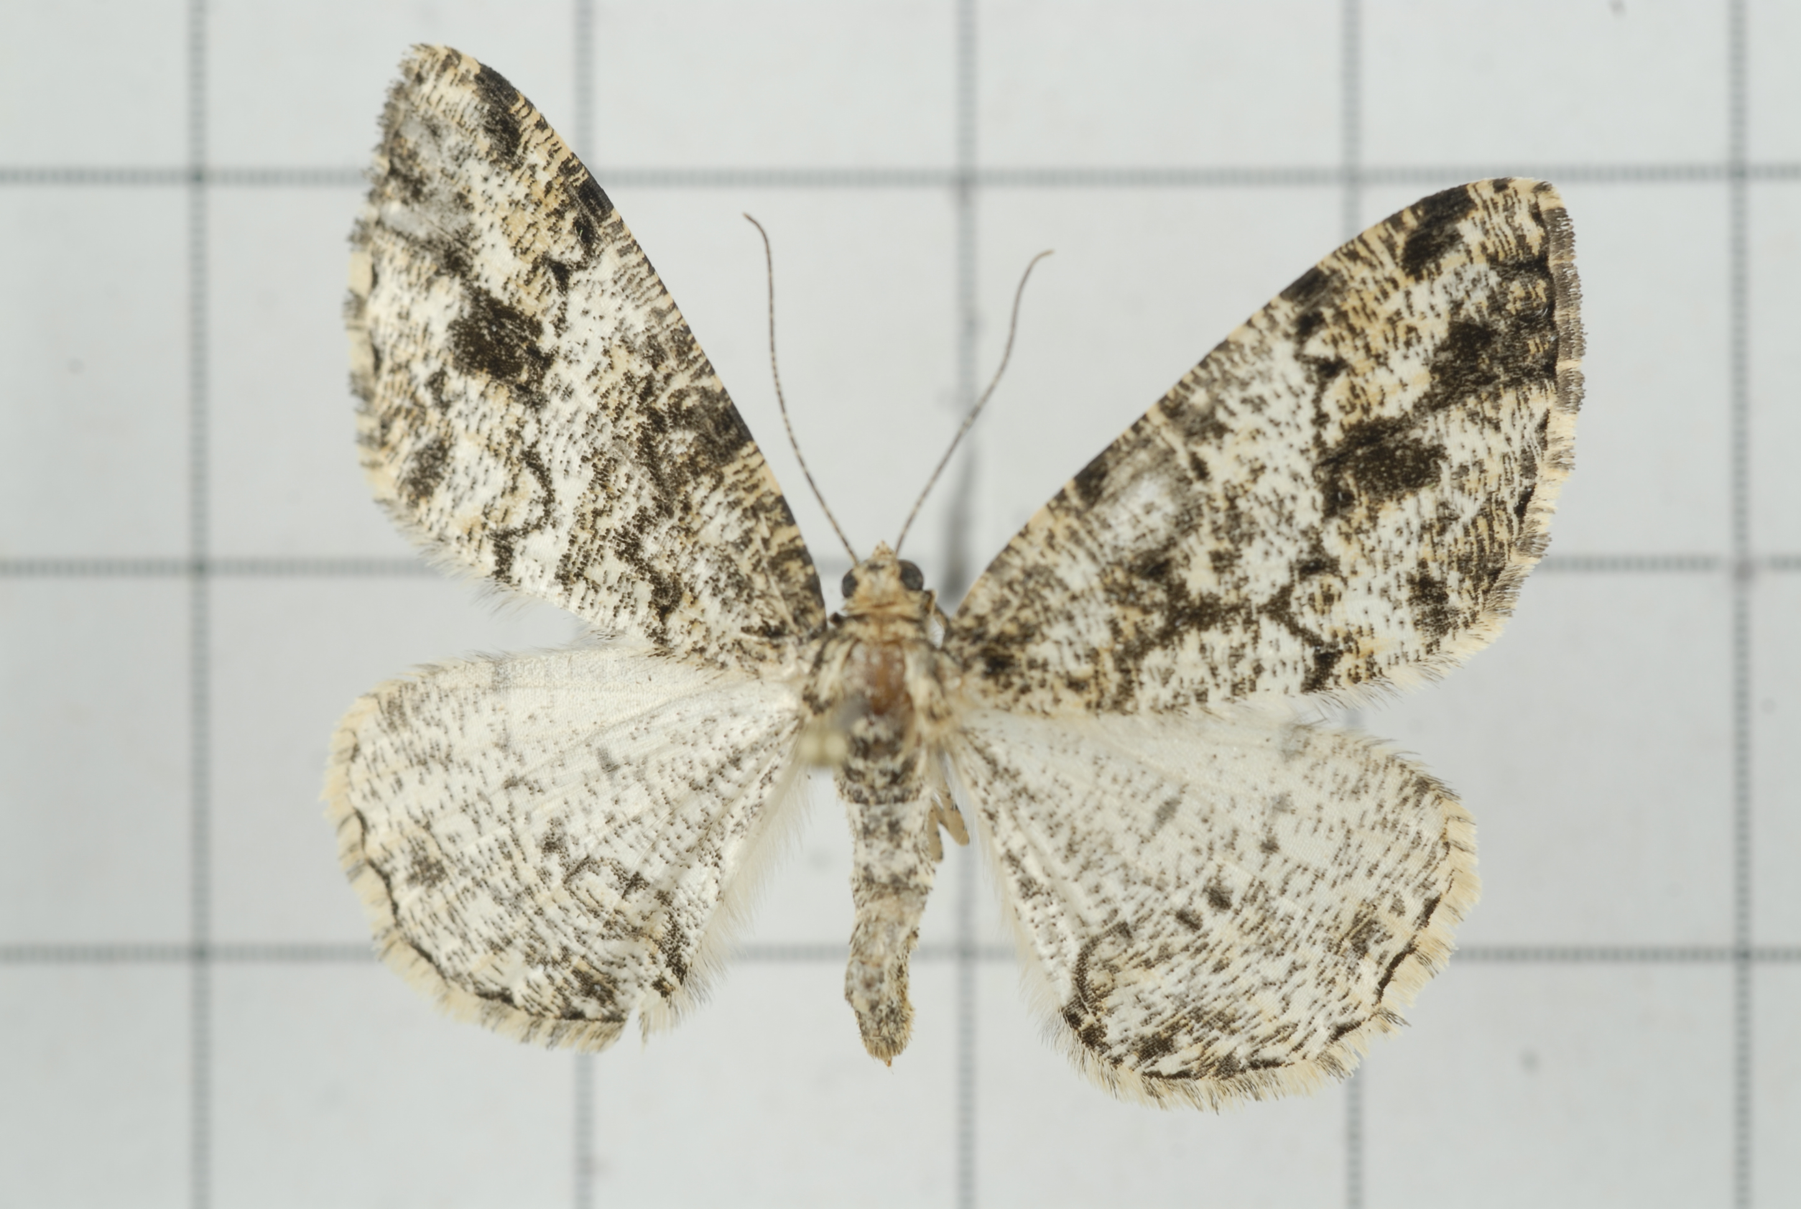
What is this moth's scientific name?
Deileptenia rimosaria
